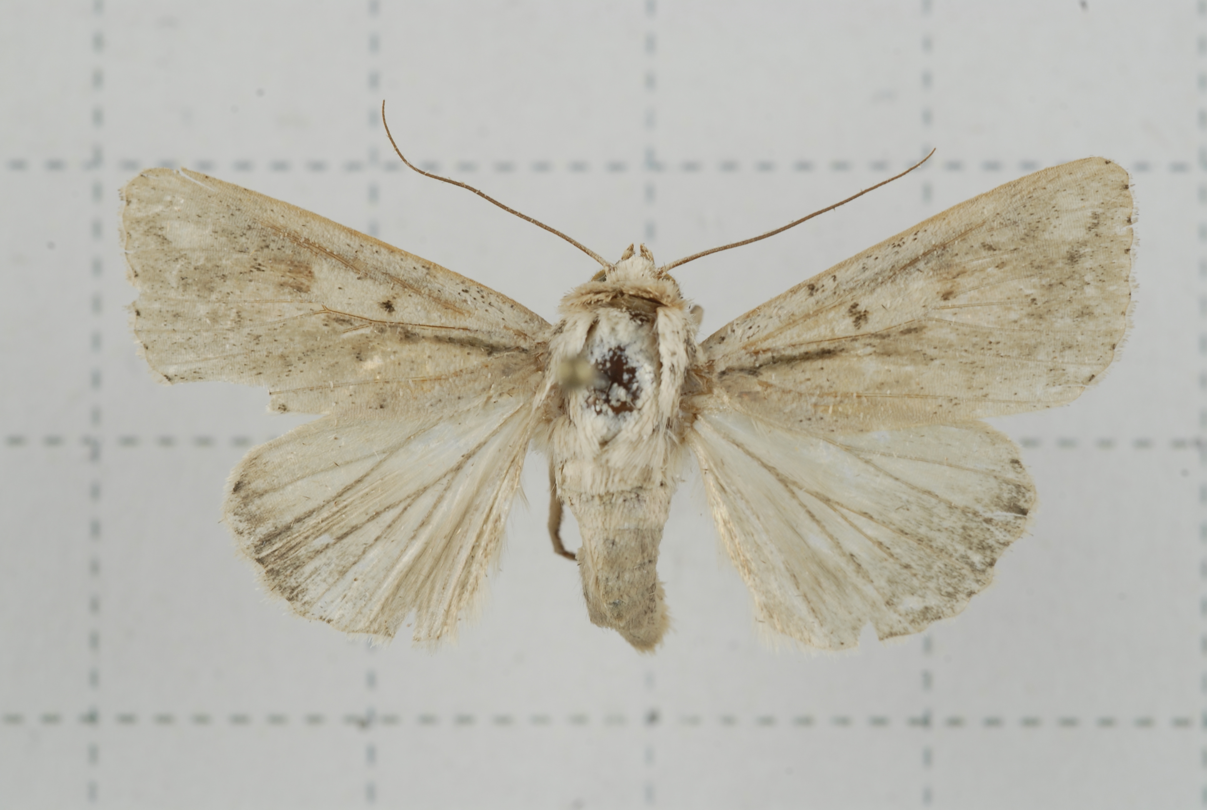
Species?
Leucania yu
